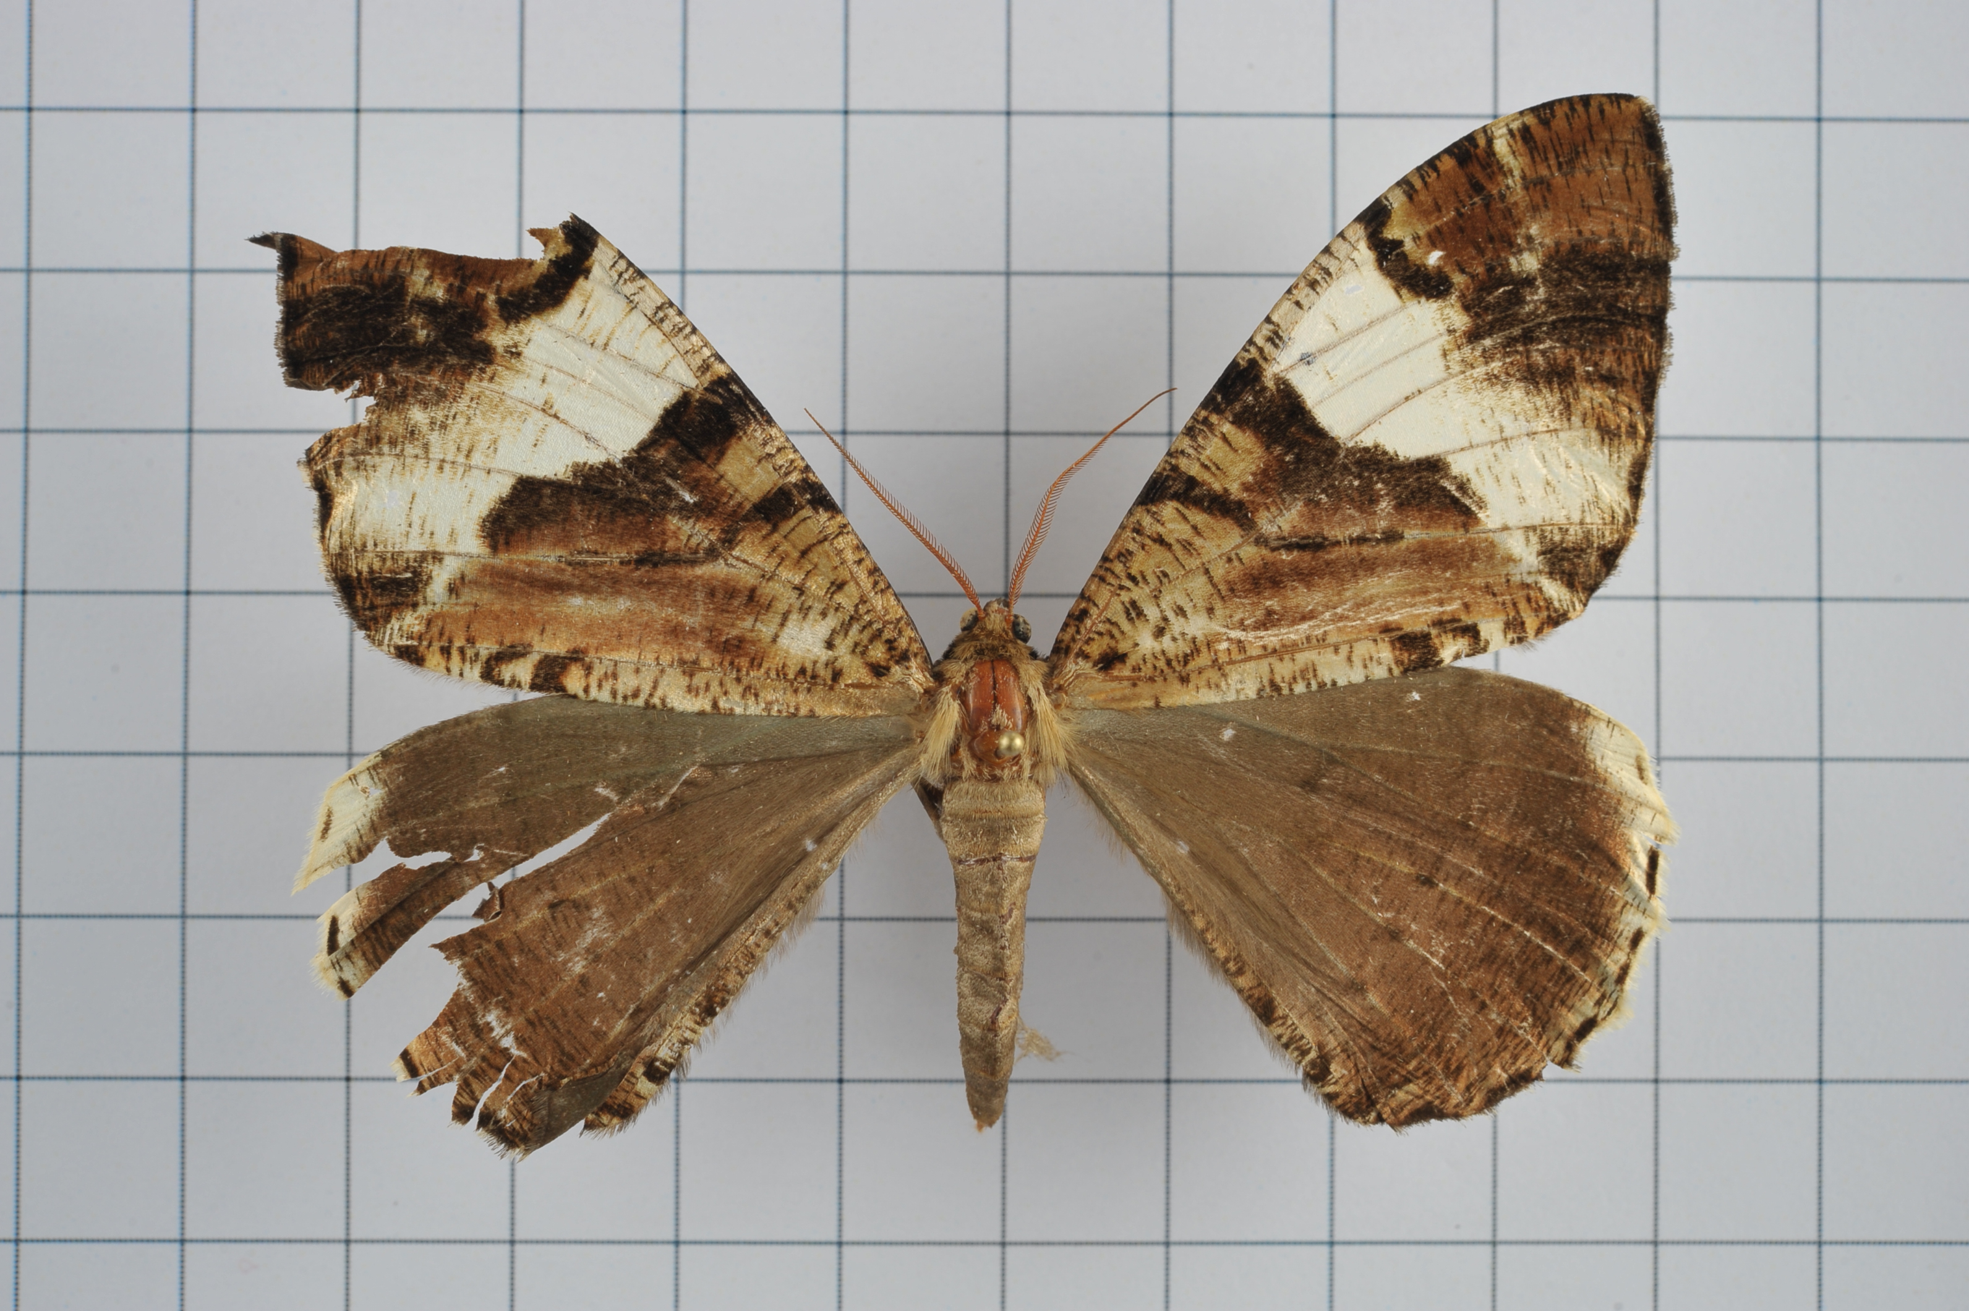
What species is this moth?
Xandrames dholaria
